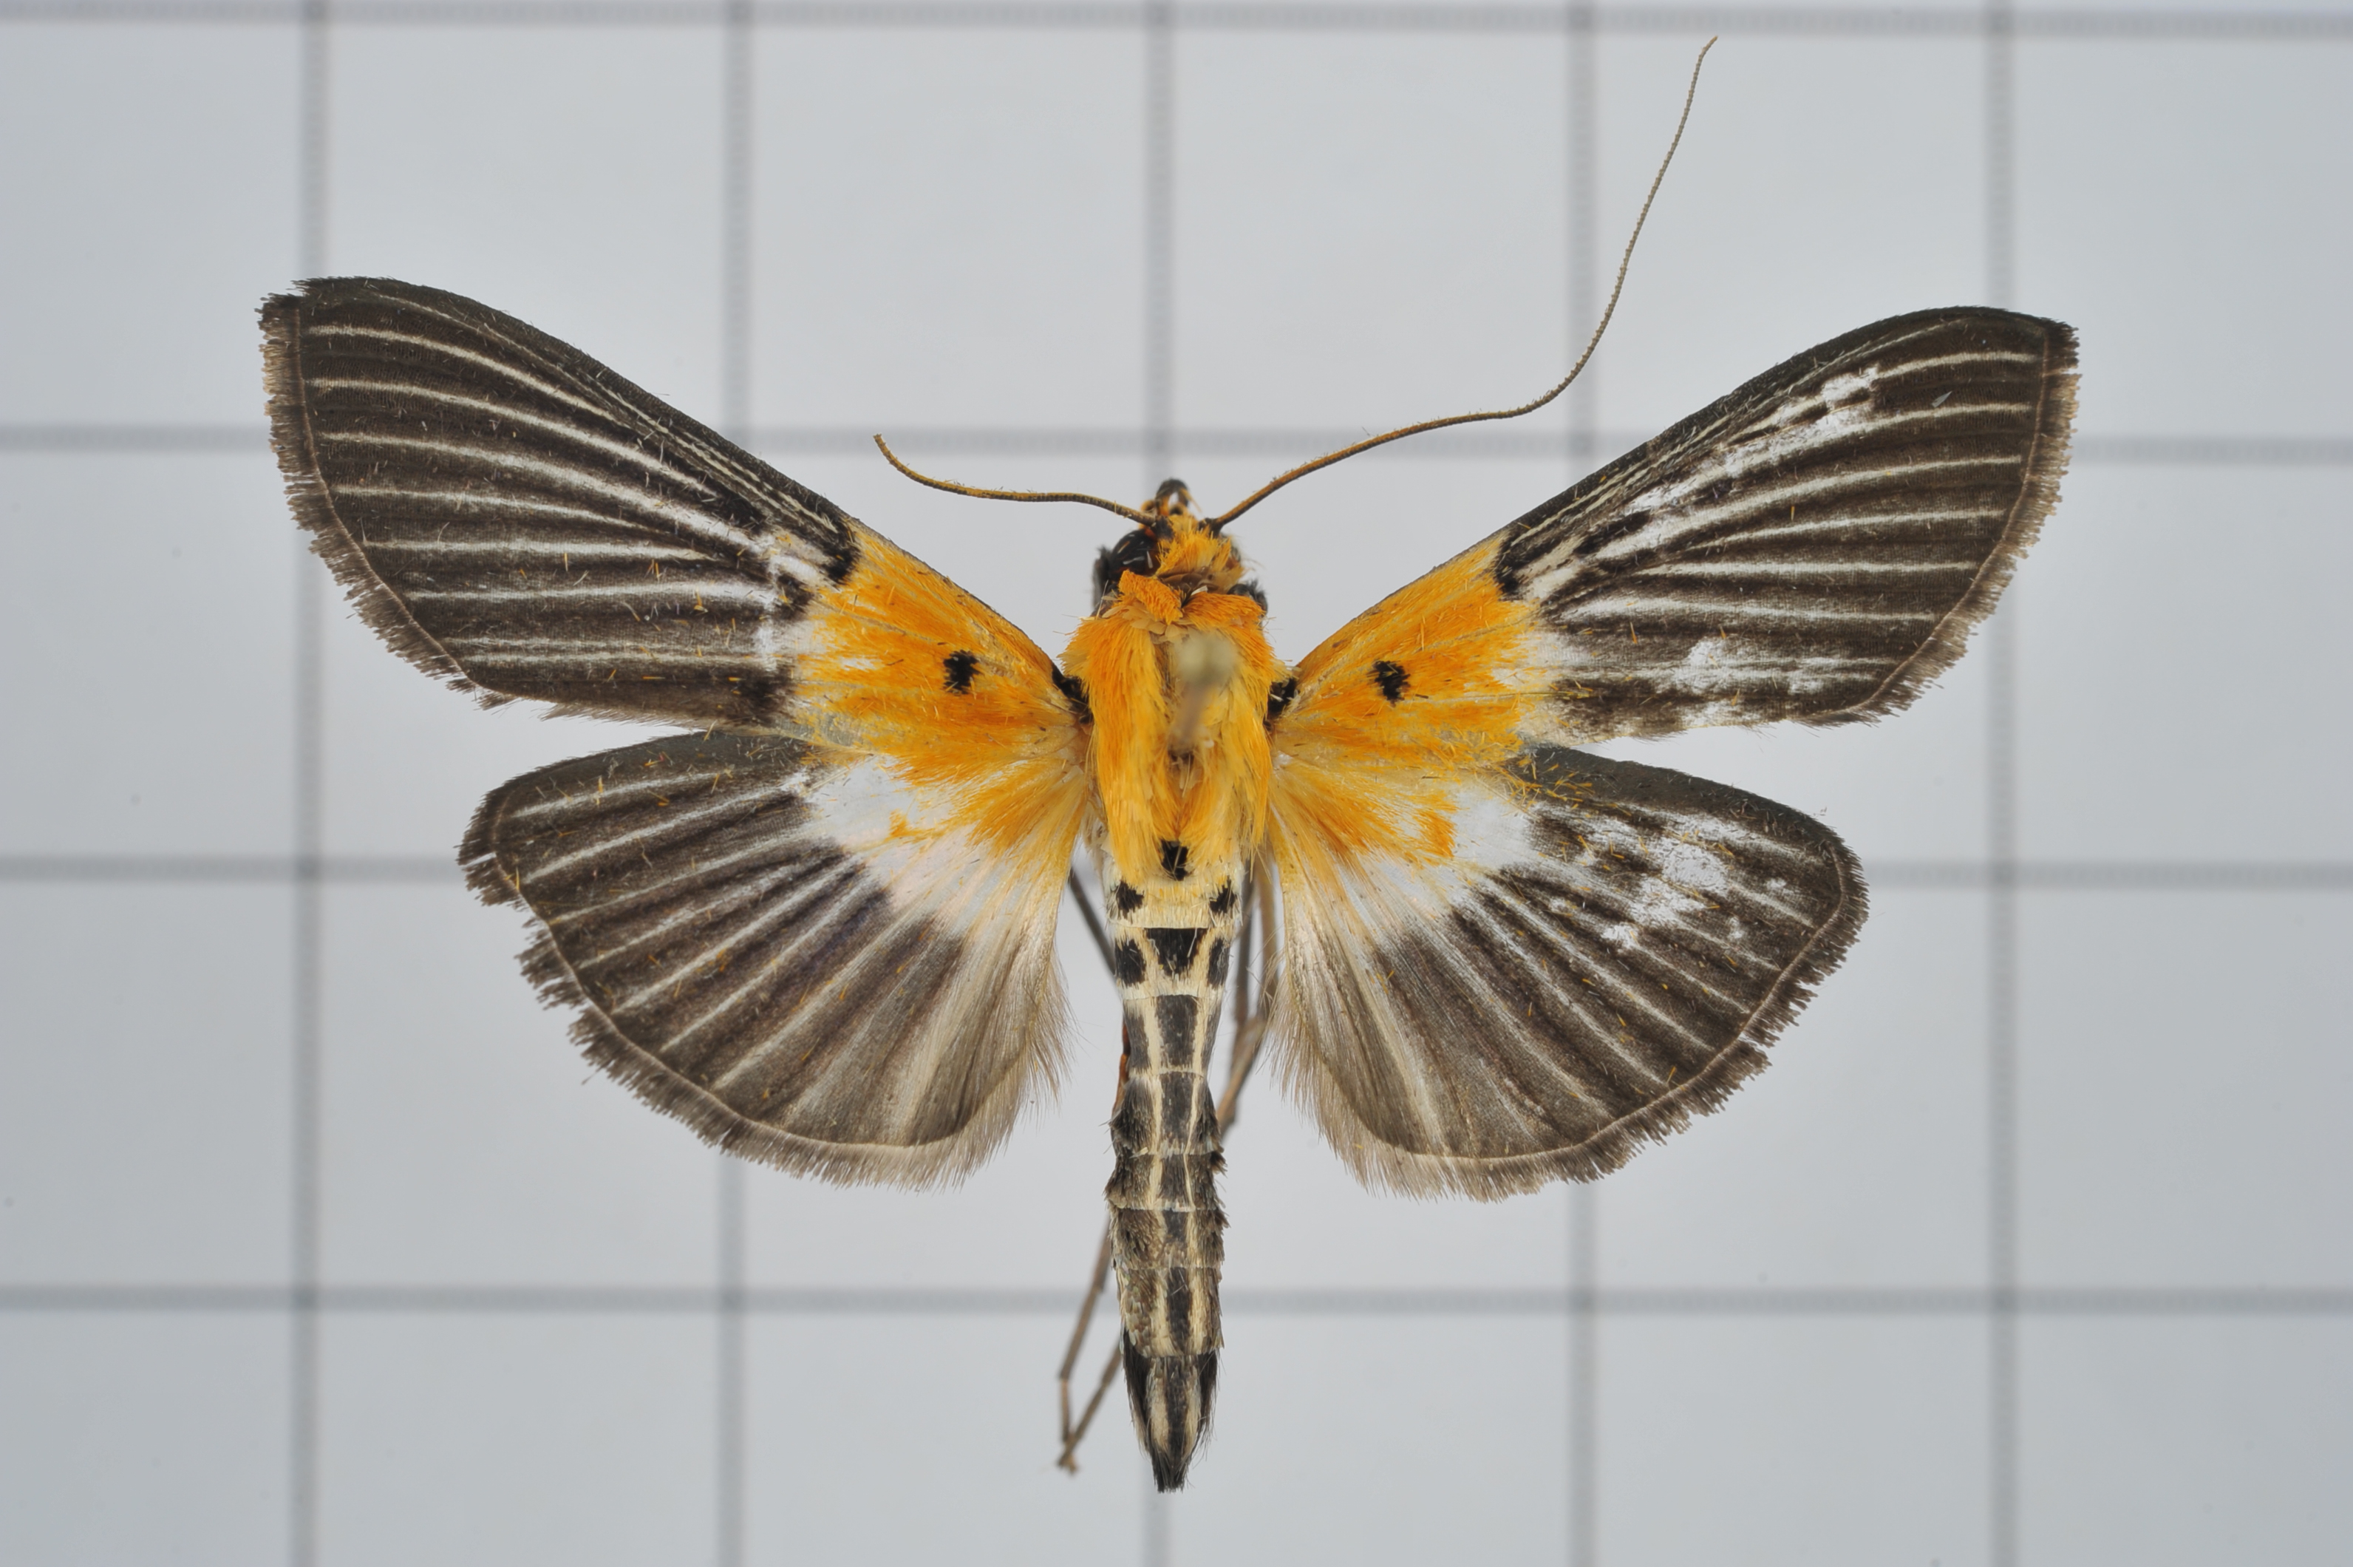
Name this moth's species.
Nevrina procopia
